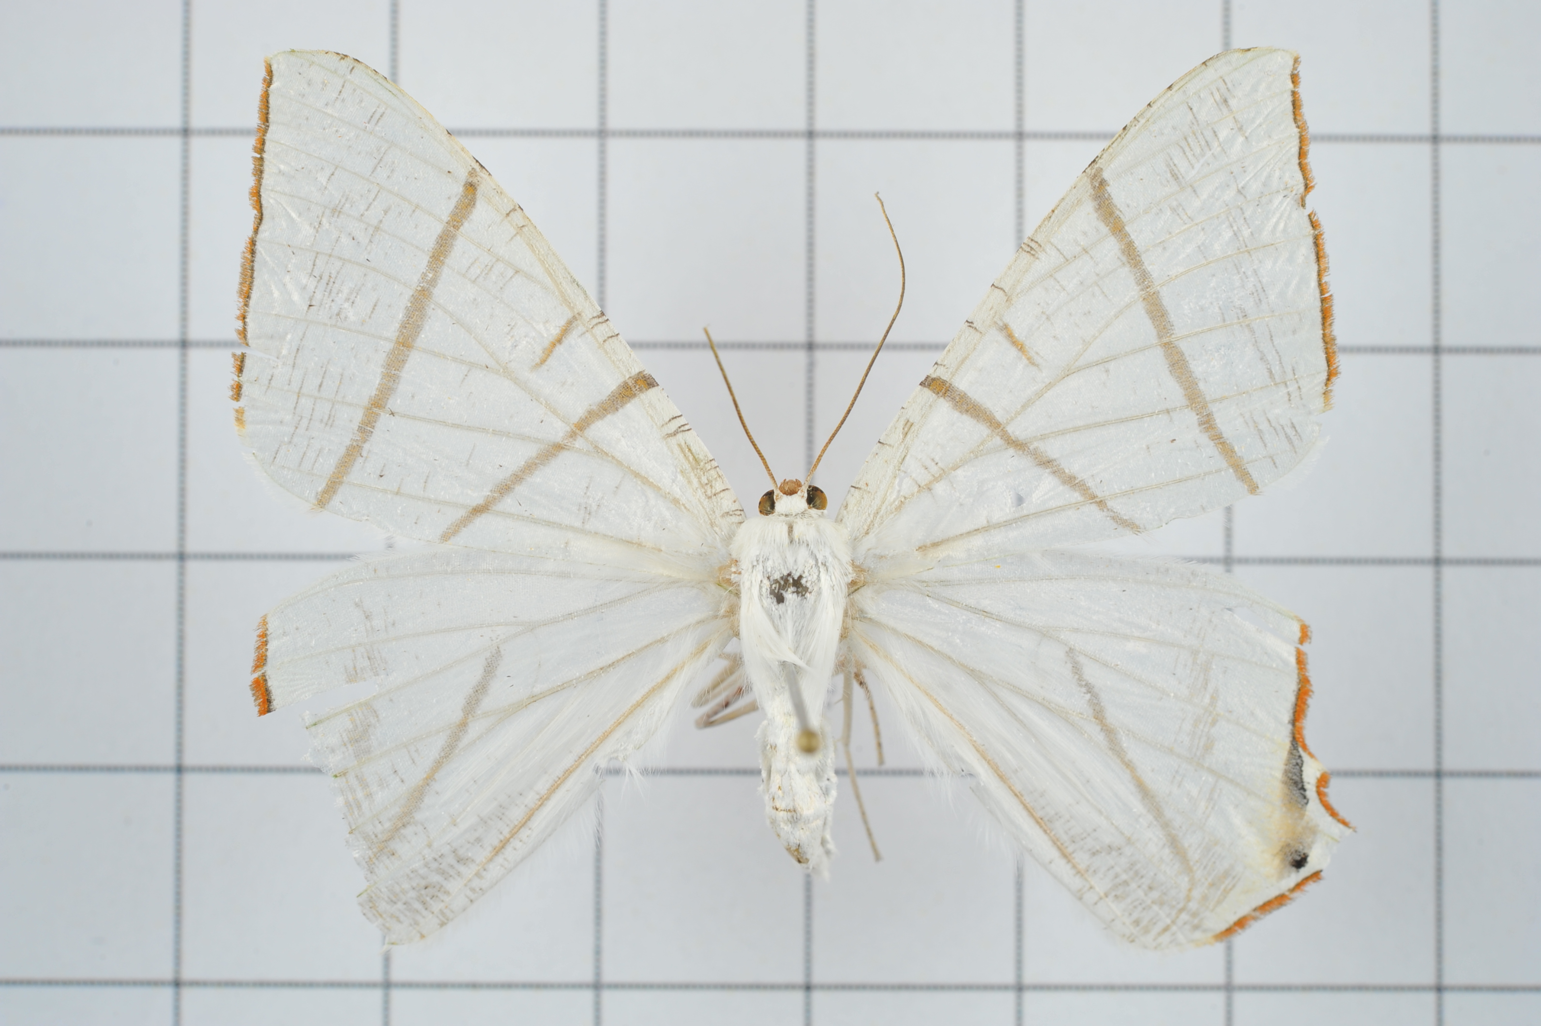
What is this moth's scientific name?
Ourapteryx clara formosana
